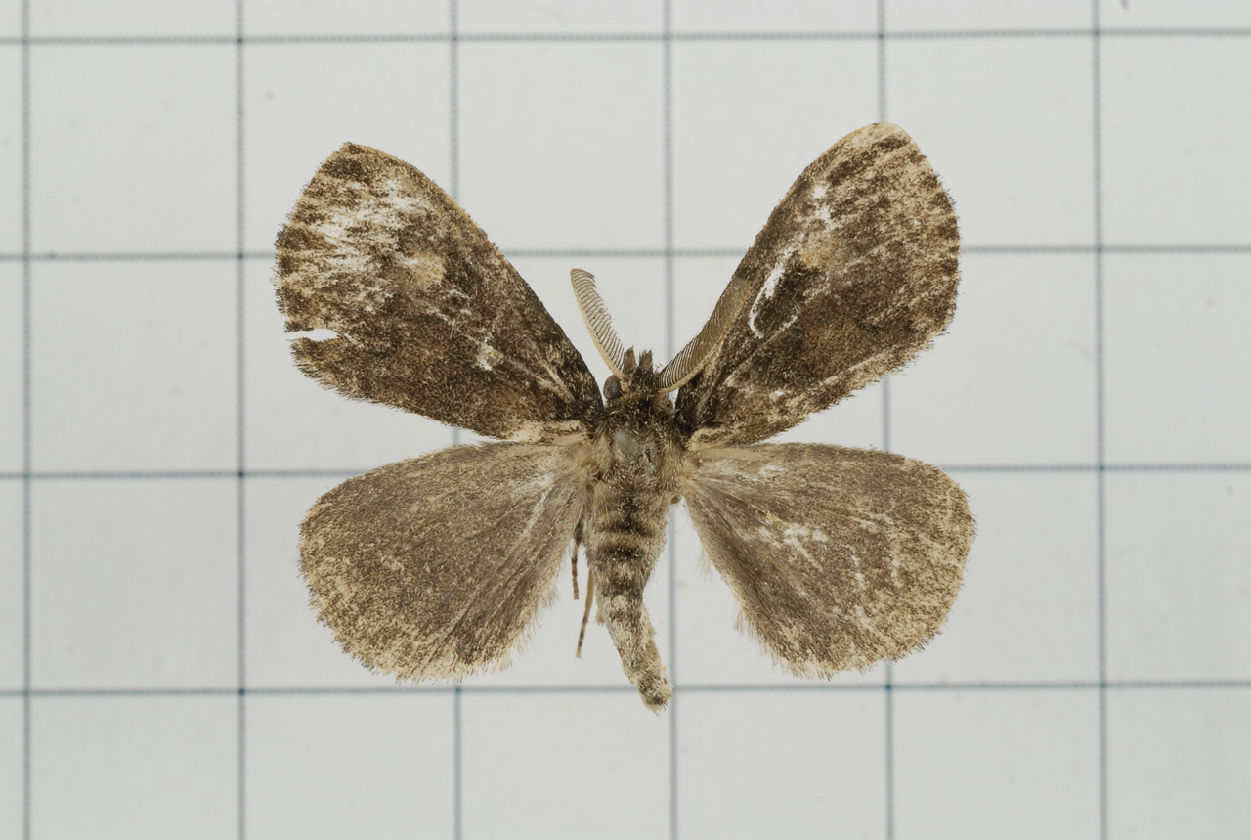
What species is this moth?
Ilema kosemponica
